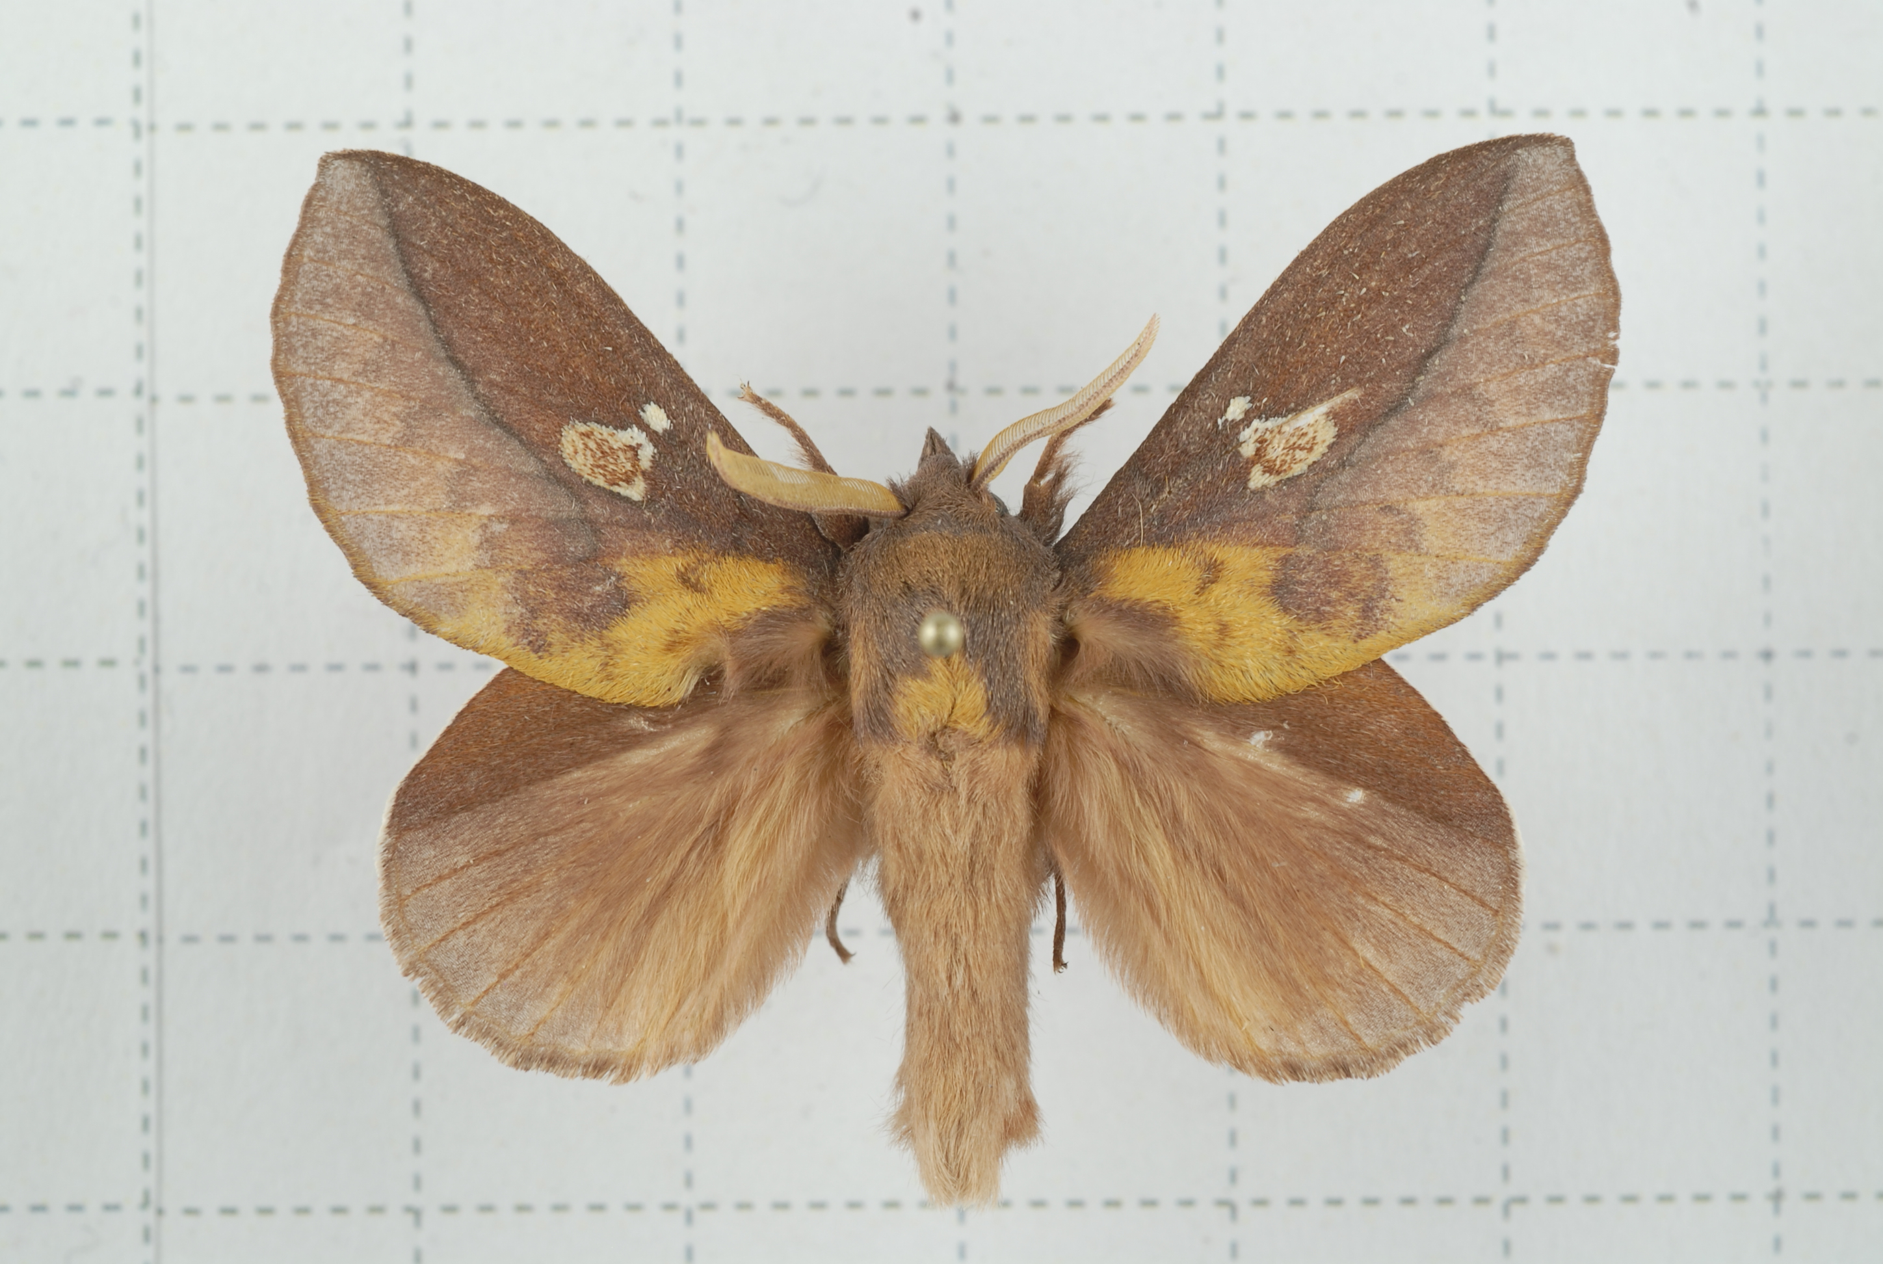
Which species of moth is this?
Euthrix laeta arina
